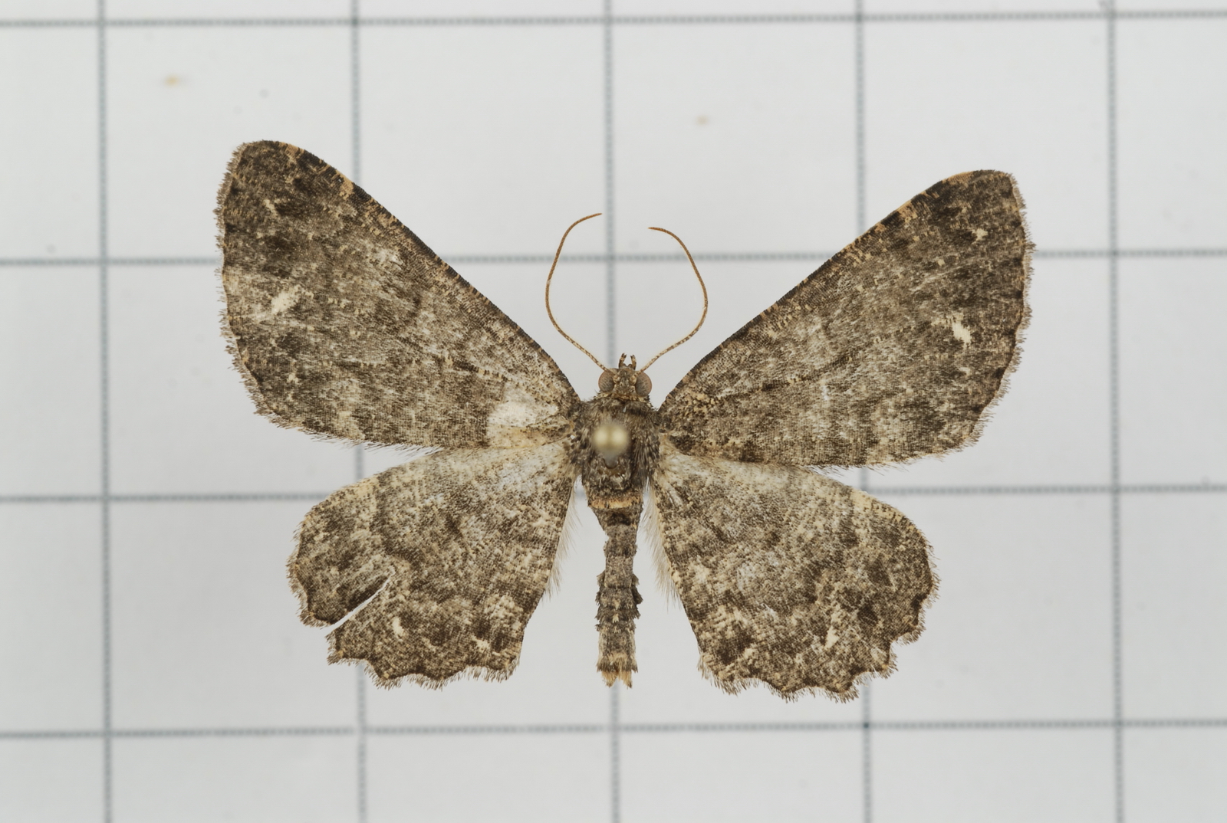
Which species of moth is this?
Abaciscus alishanensis
